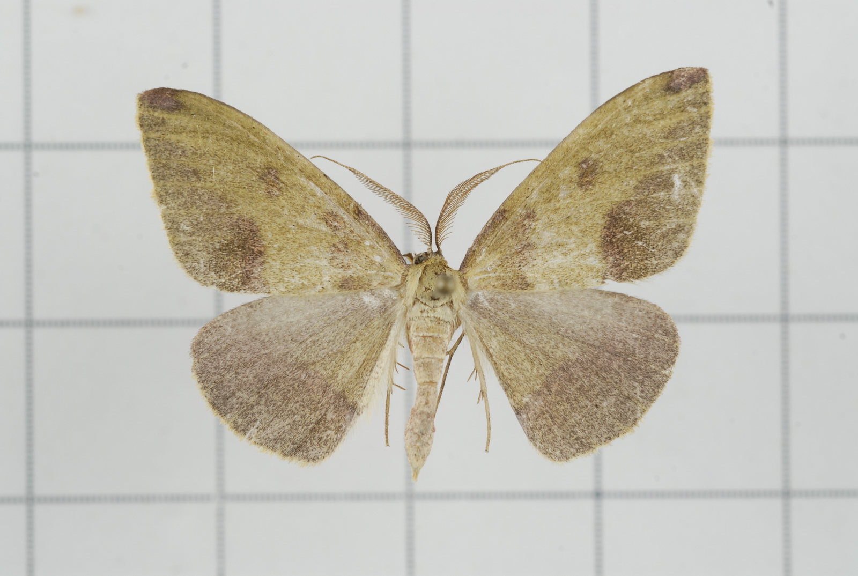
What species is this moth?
Heterolocha marginata
